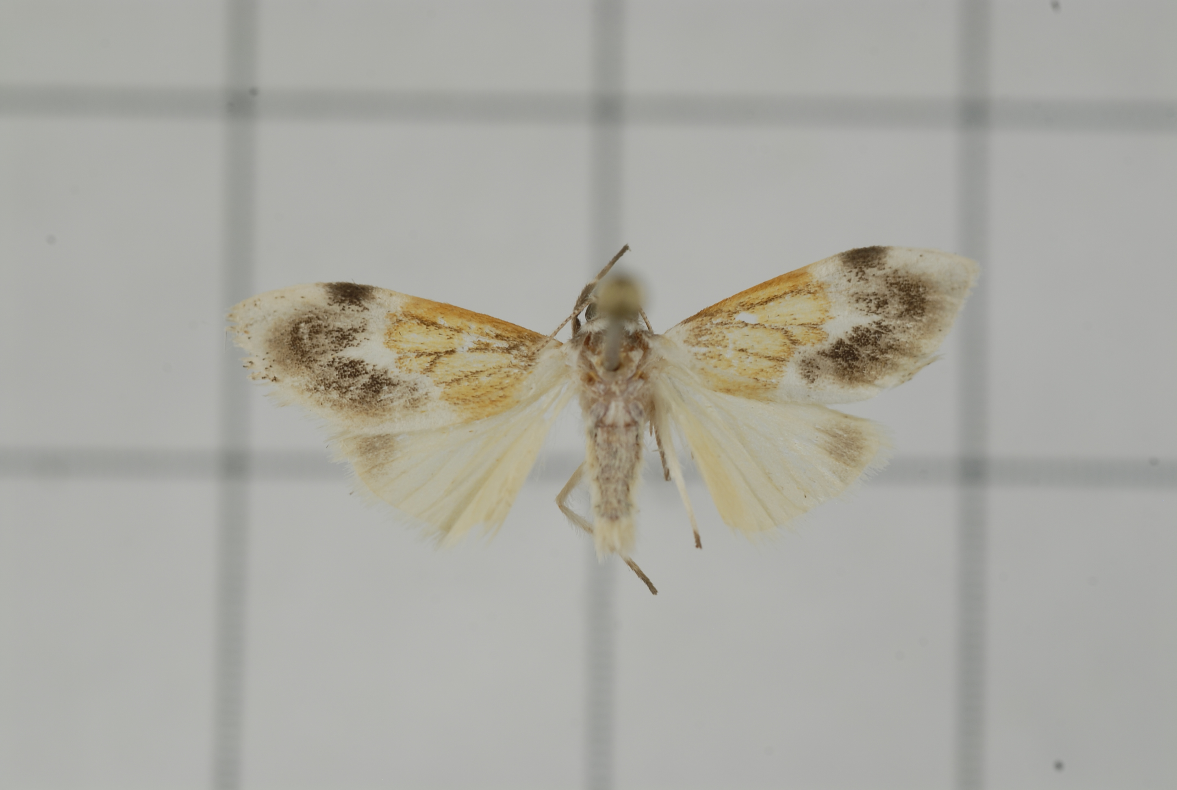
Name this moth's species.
Nanarsine semilutea
